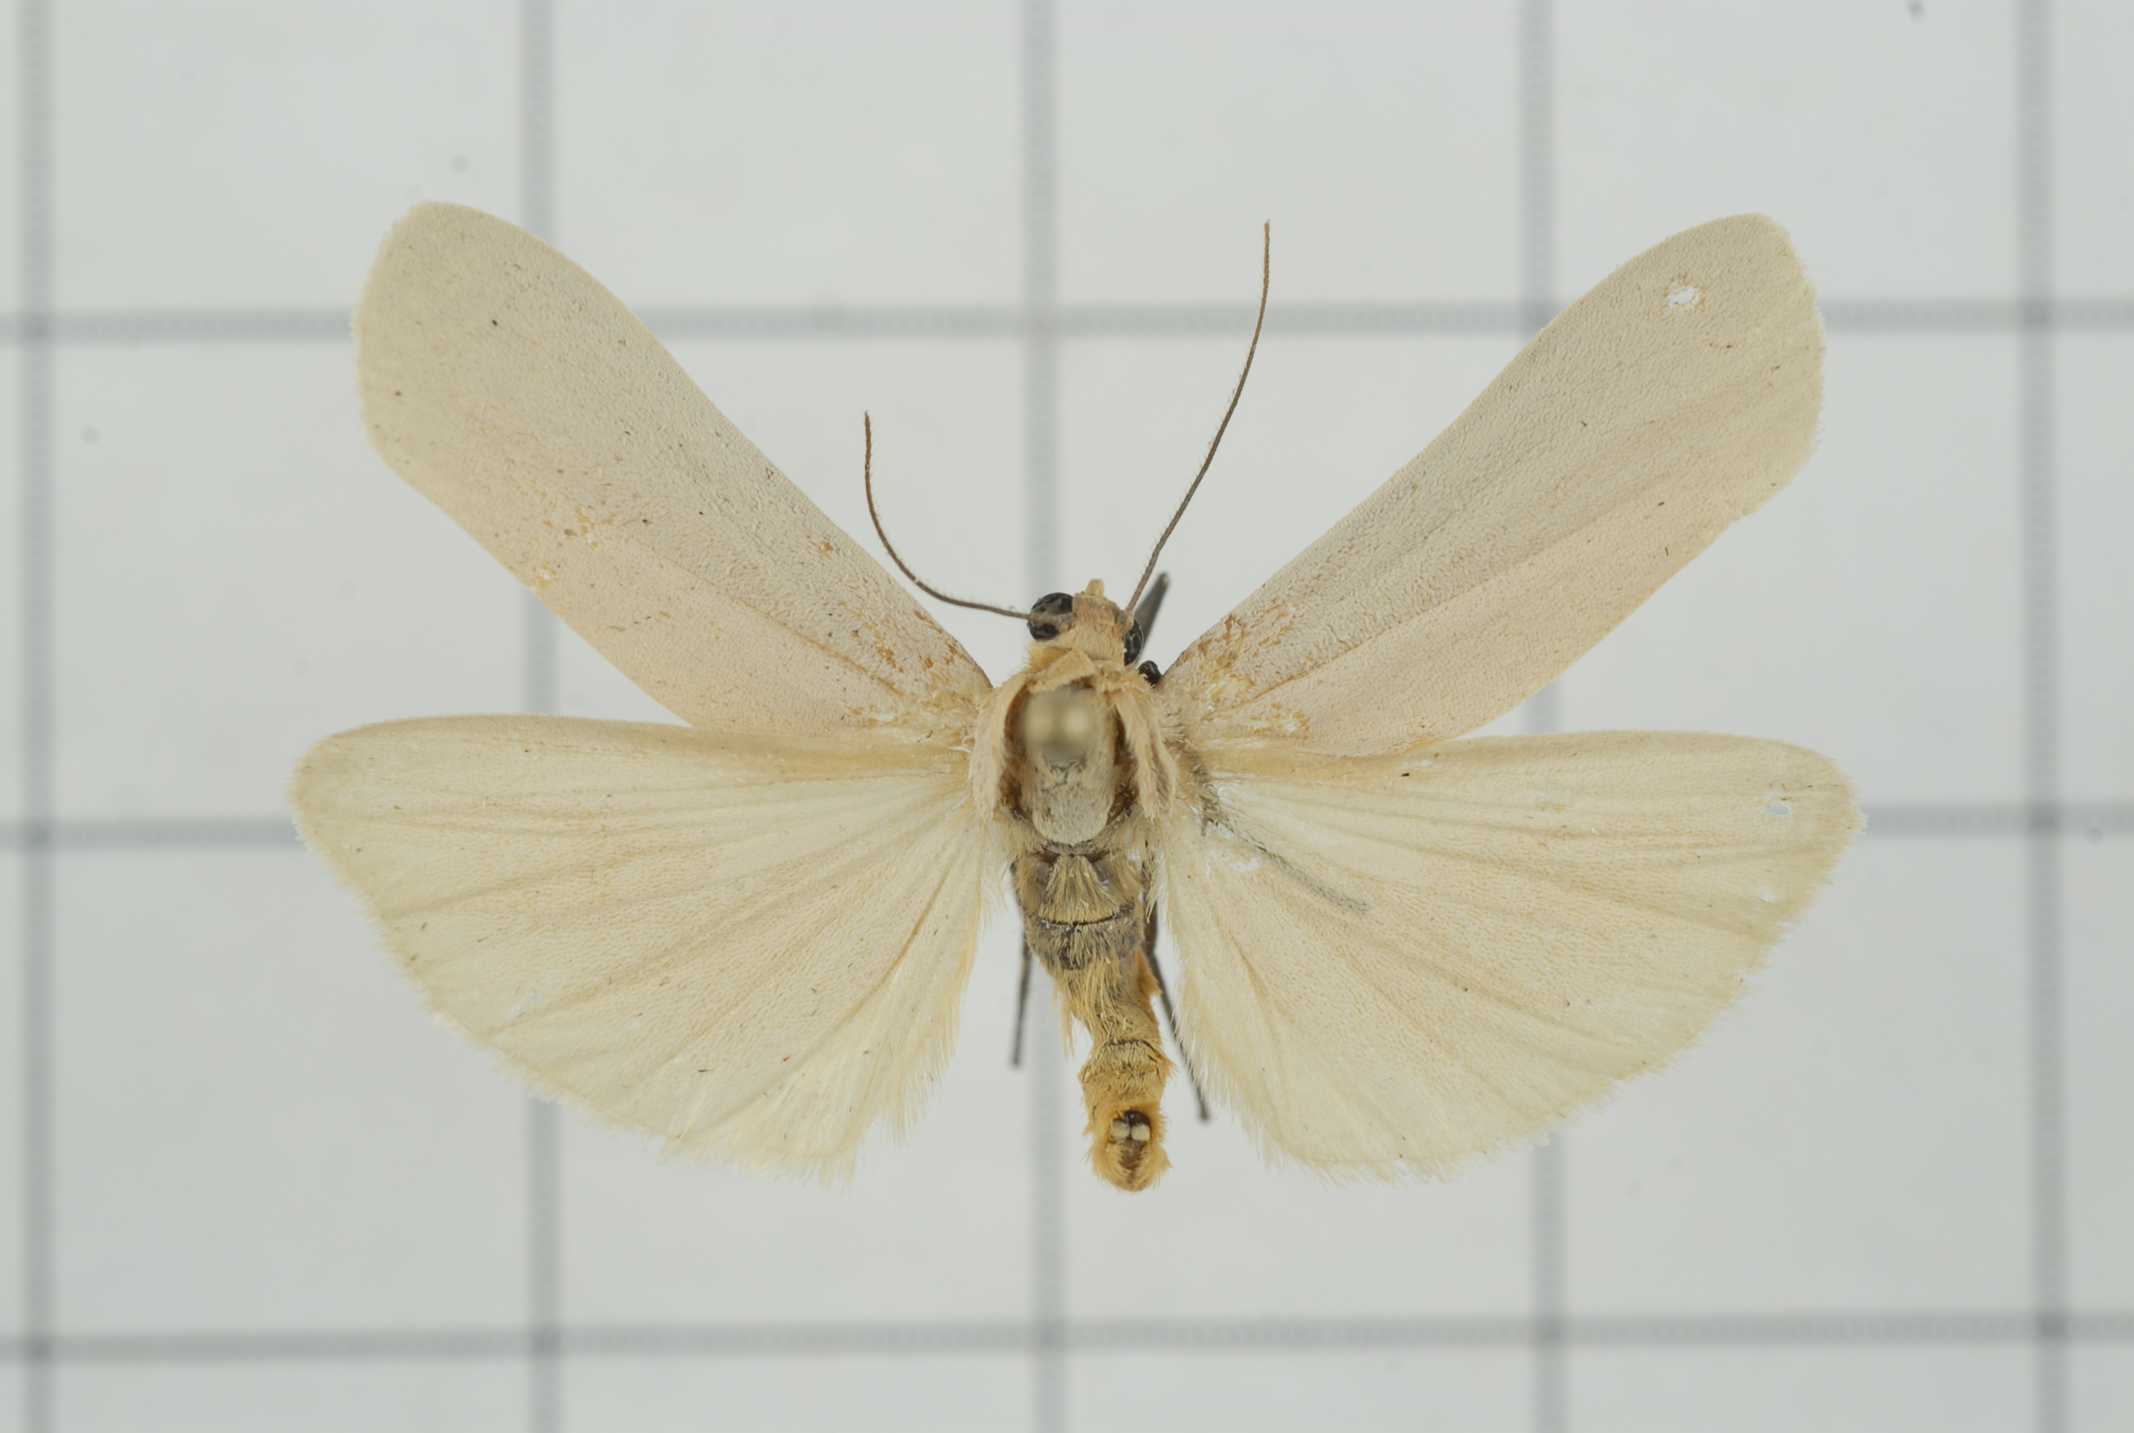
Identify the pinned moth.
Eilema ranrunensis
